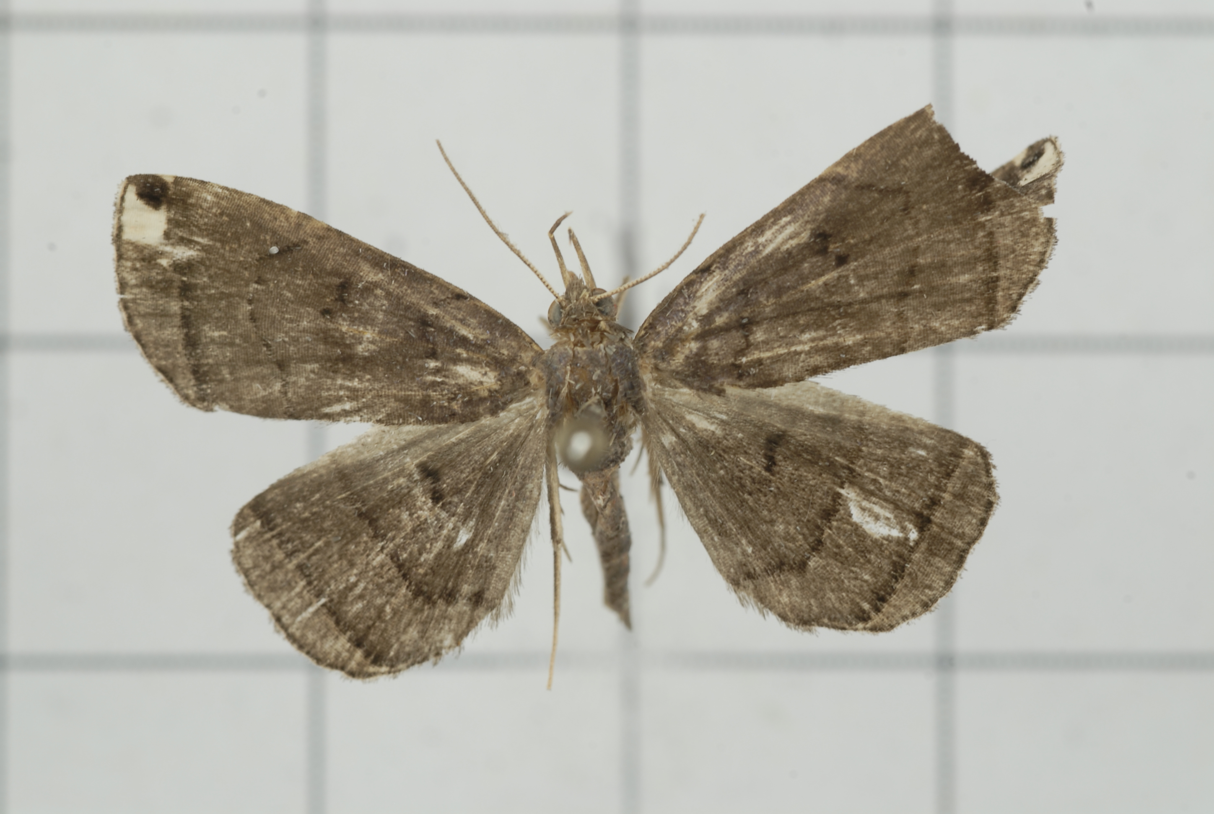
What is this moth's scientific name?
Hywoolla jeremyi
